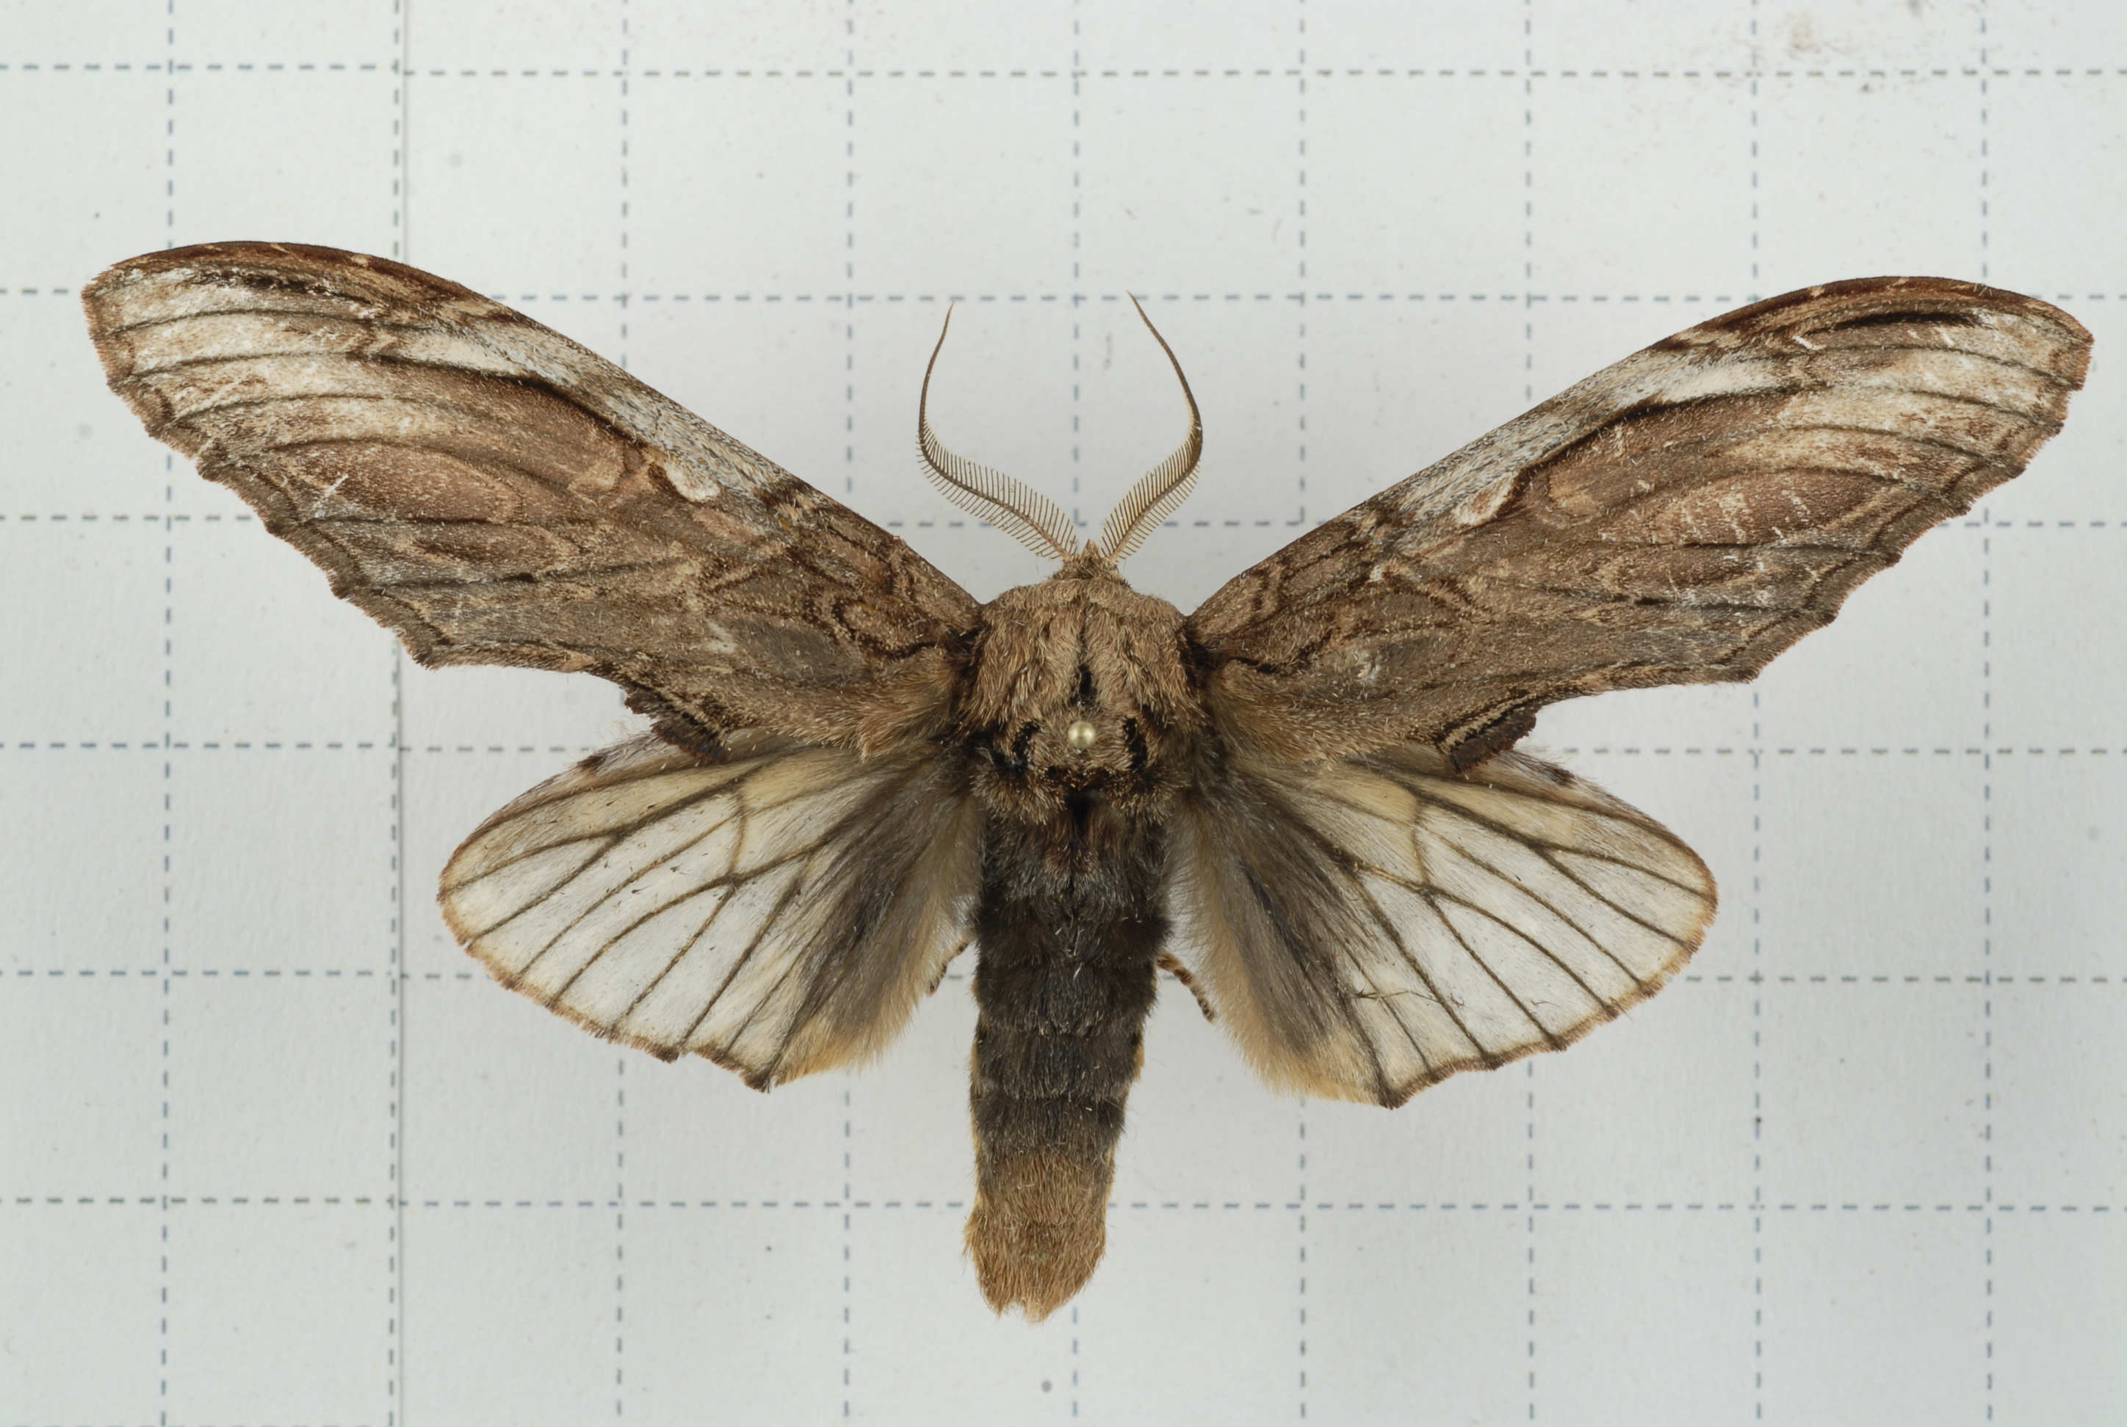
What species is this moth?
Acmeshachia gigantea
